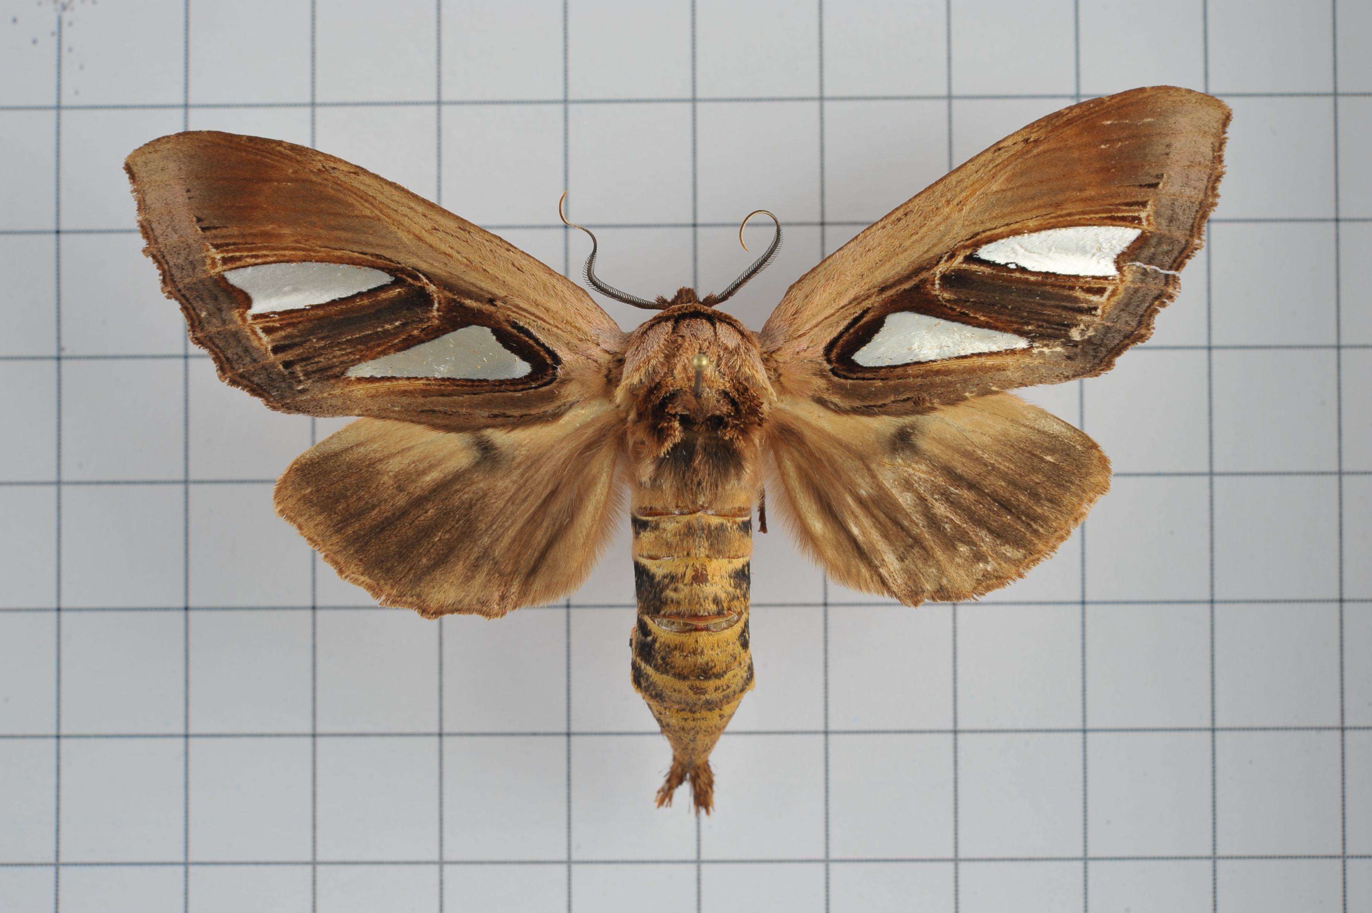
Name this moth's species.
Tarsolepis japonica
